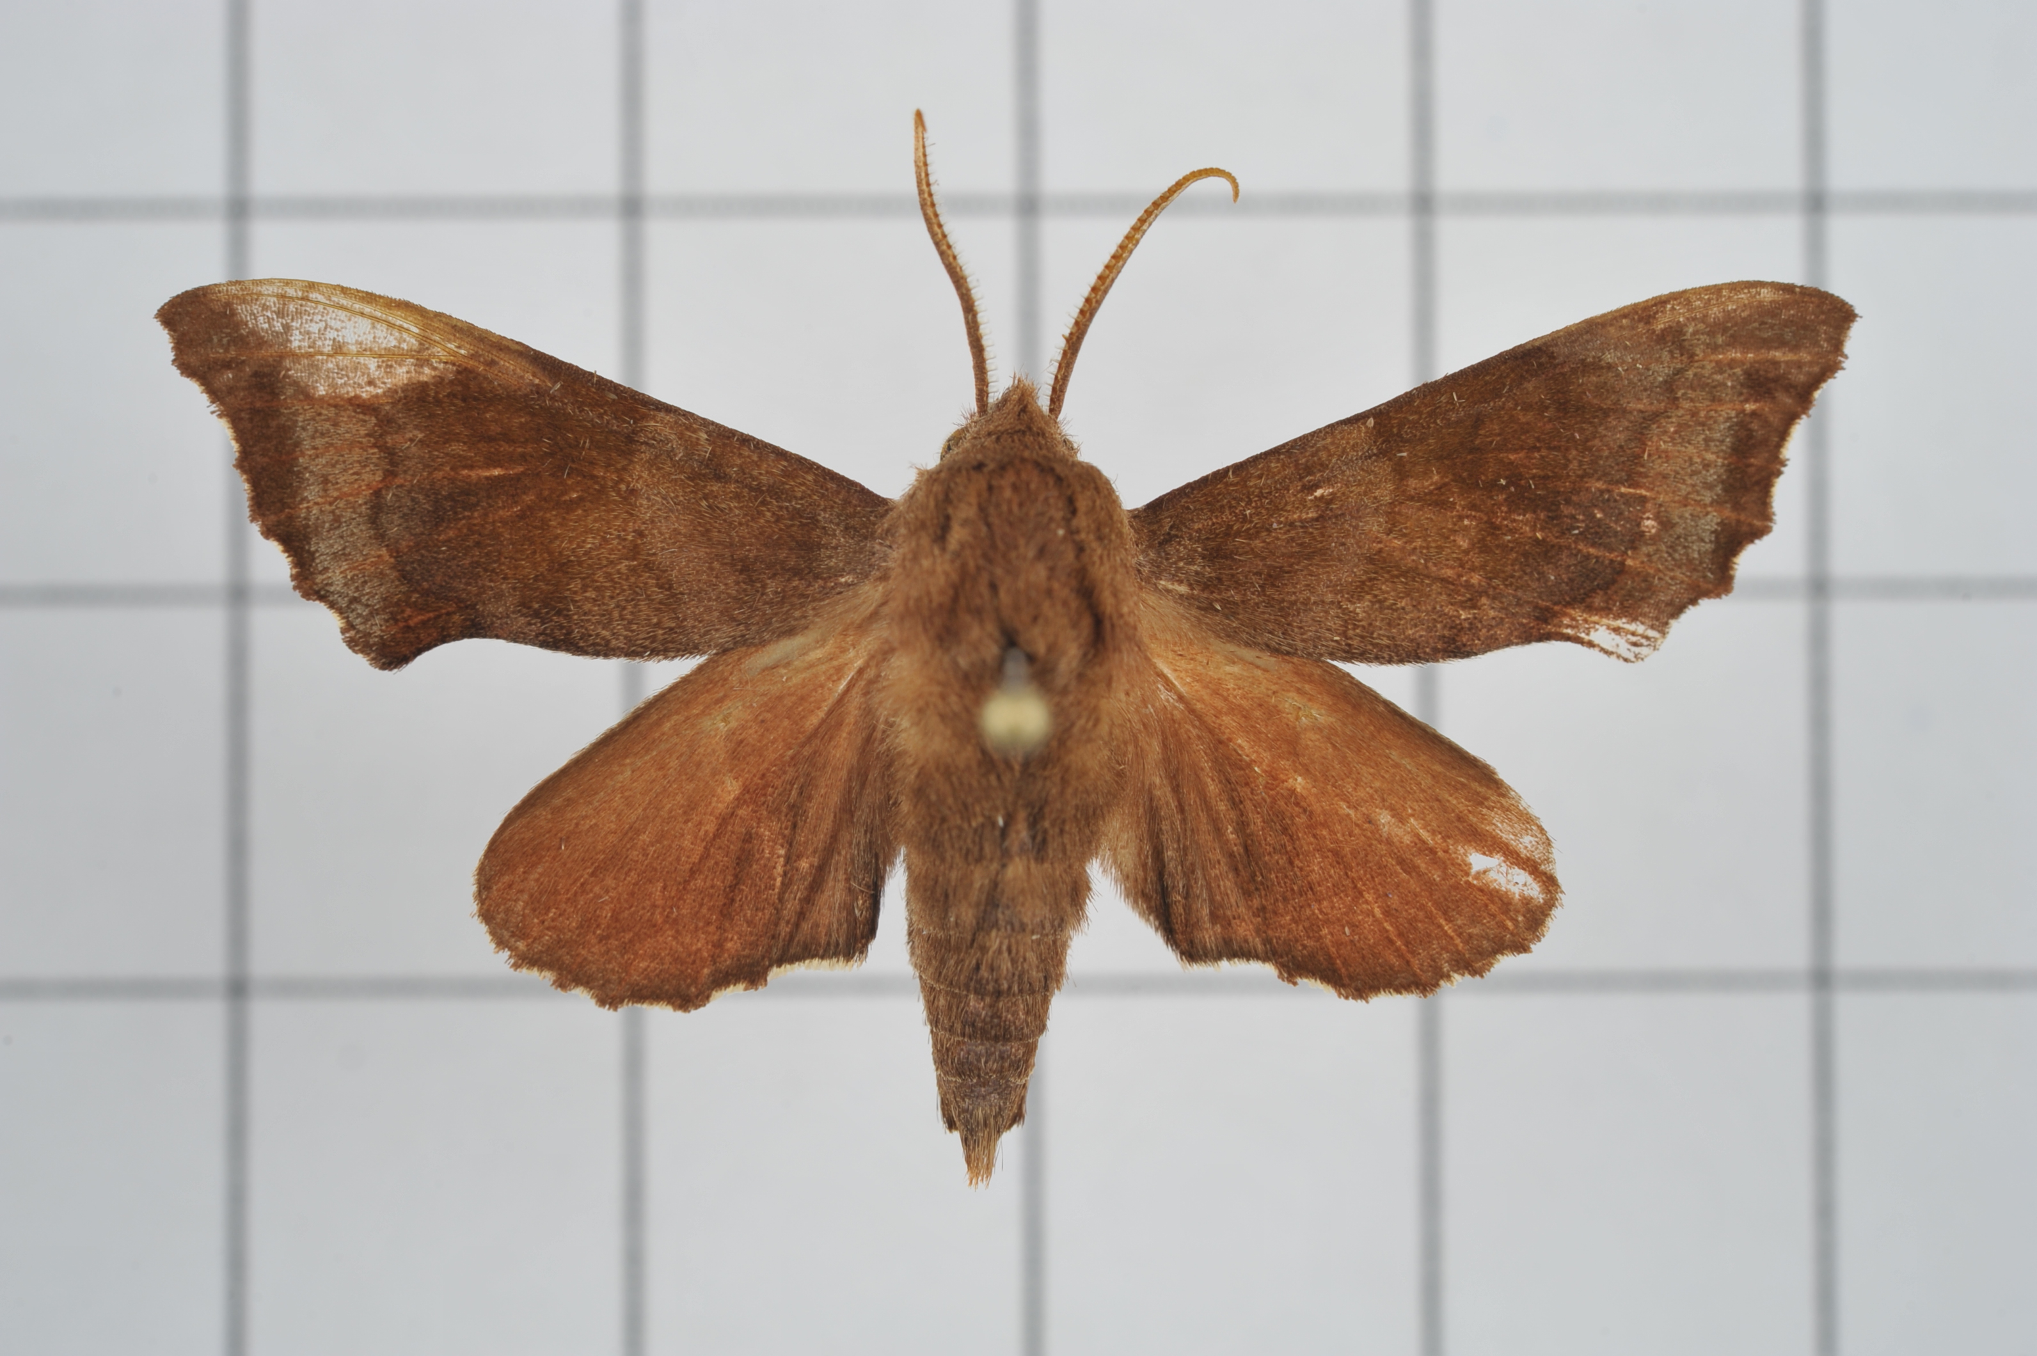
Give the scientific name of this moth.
Cypoides chinensis
